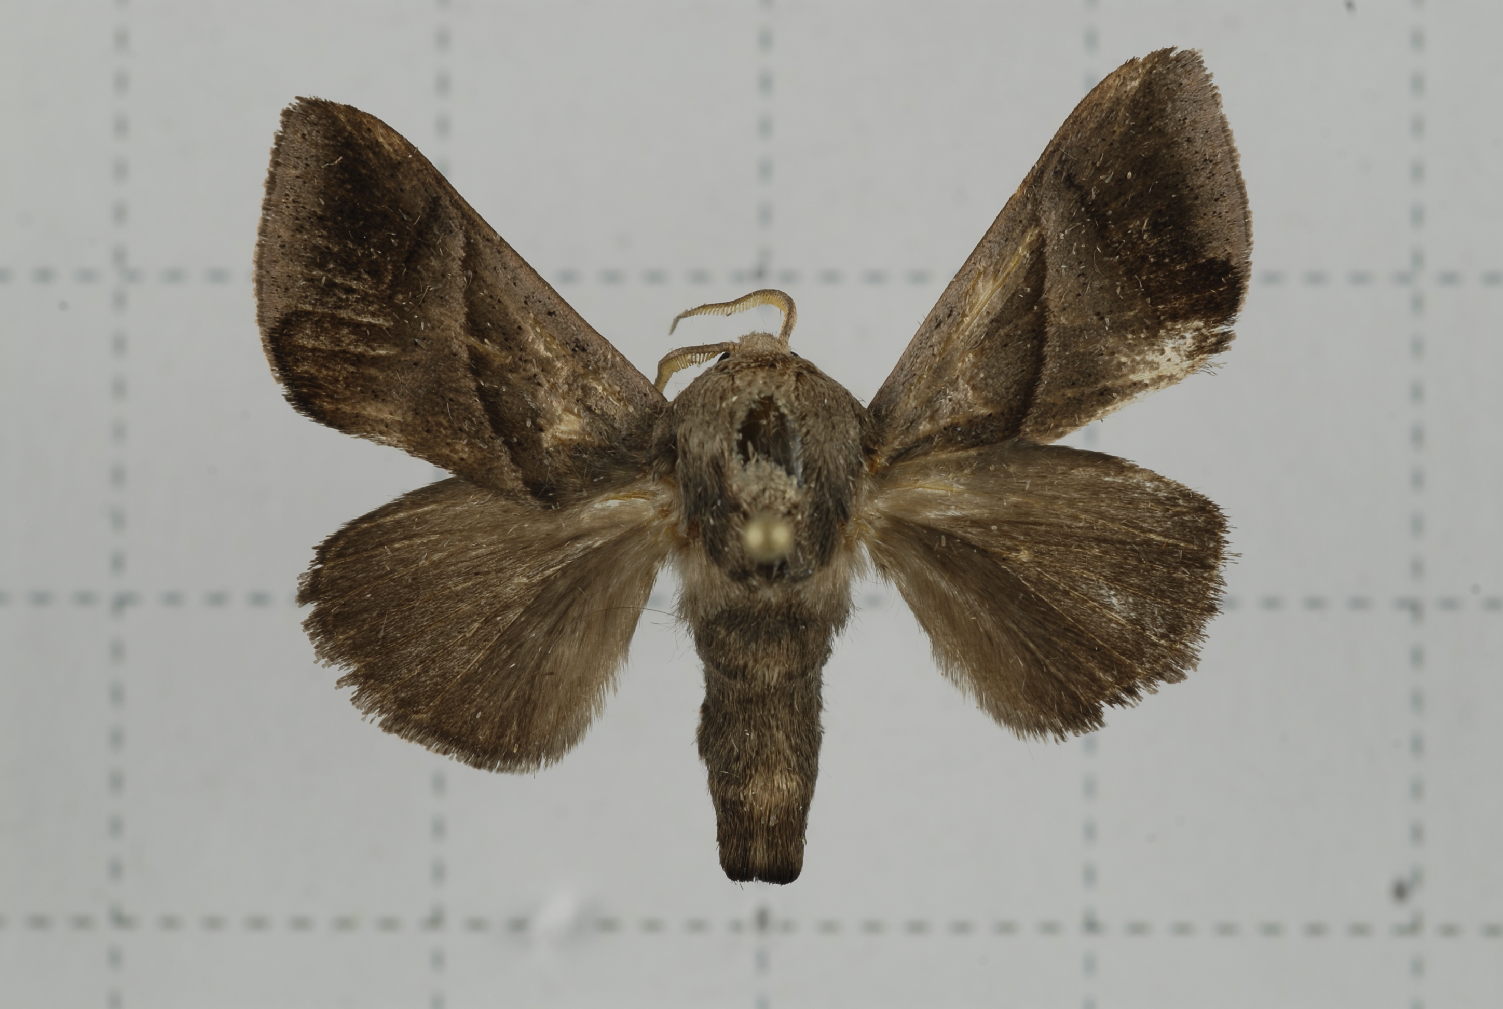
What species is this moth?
Setora postornata
